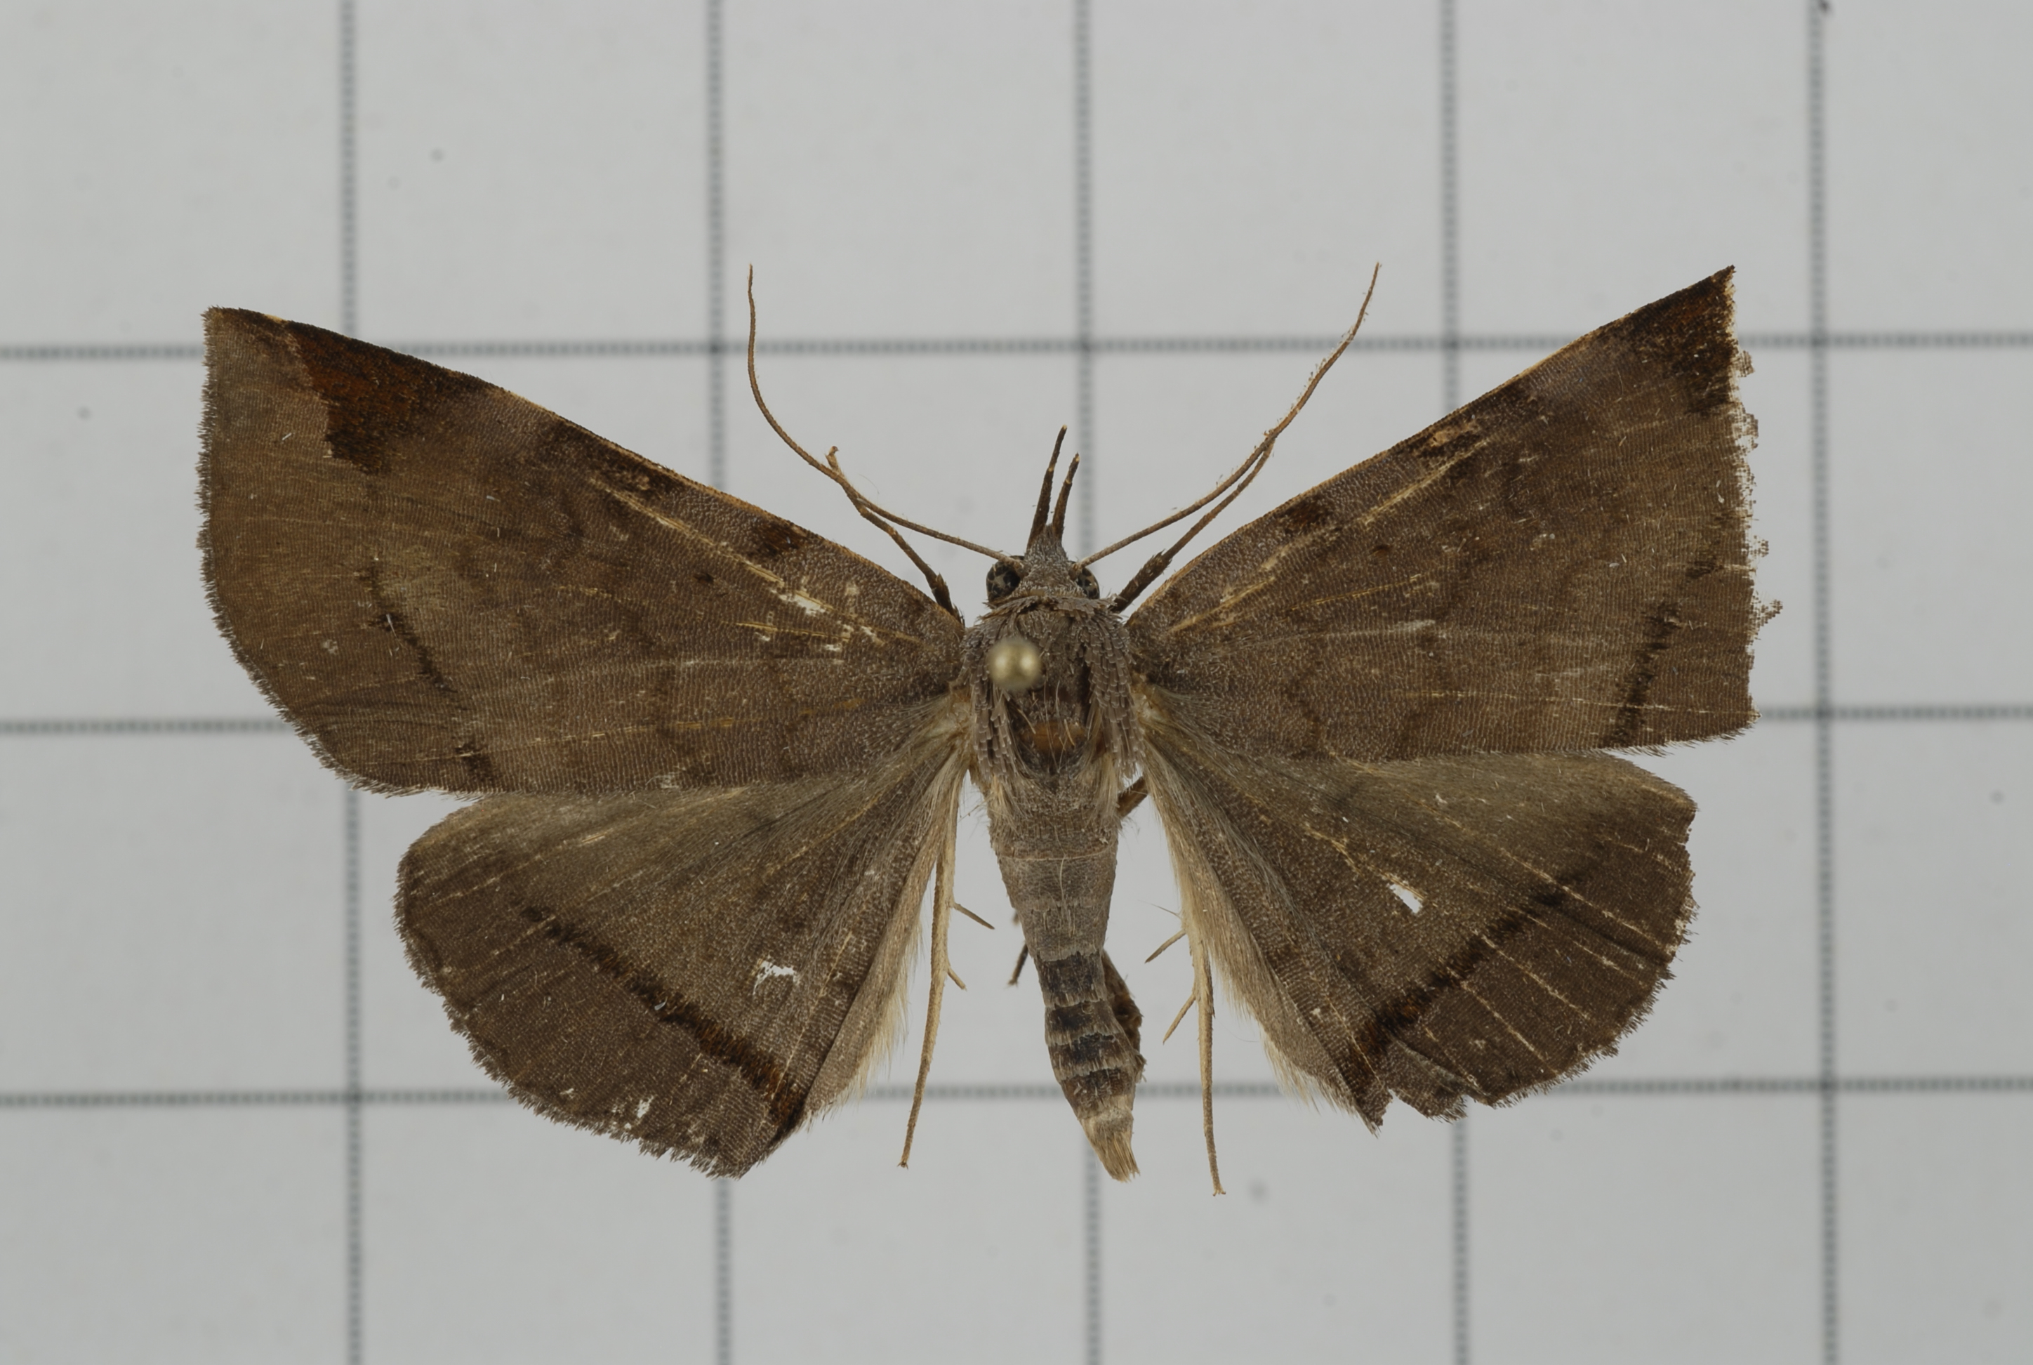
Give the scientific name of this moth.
Mecodina subcostalis
